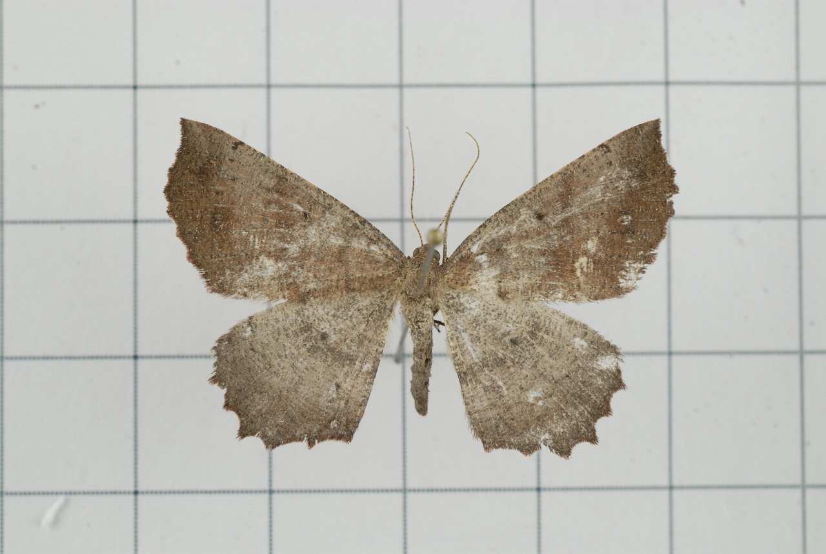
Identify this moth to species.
Xerodes contiguaria
